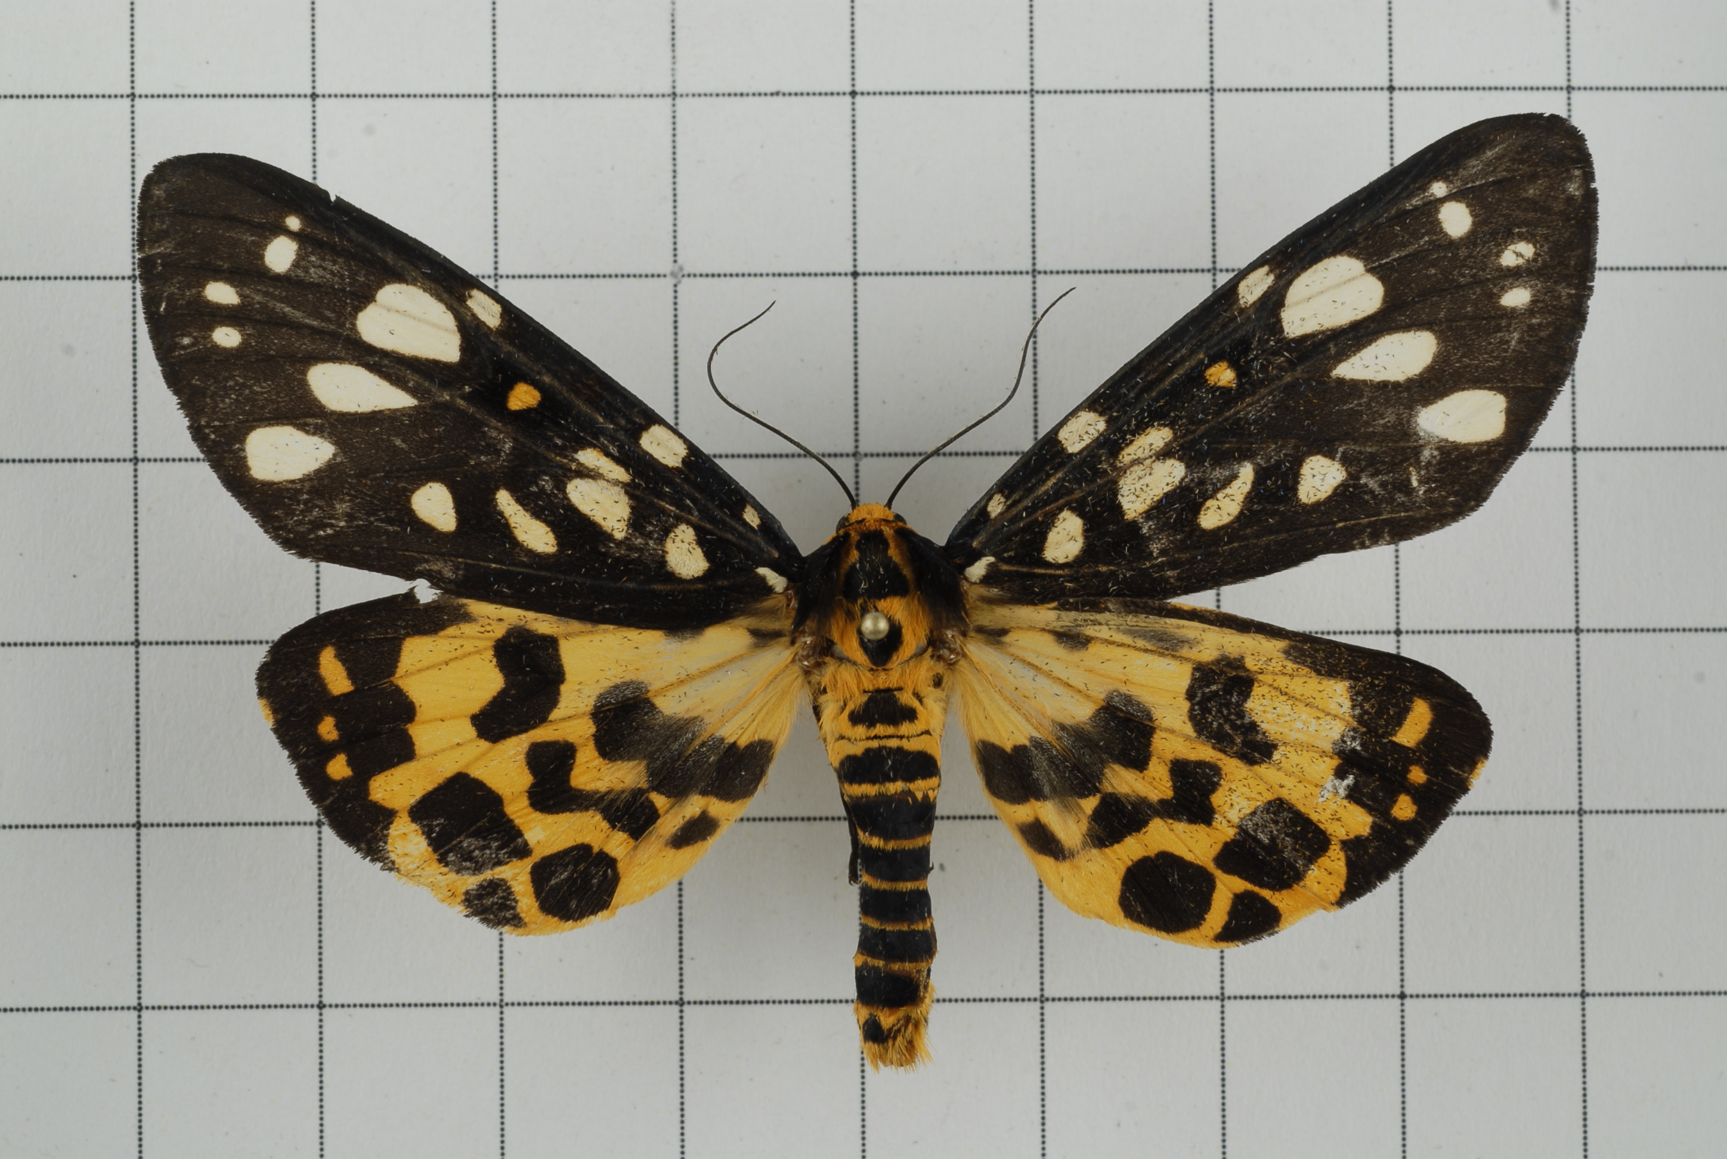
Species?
Aglaomorpha histrio formosana
